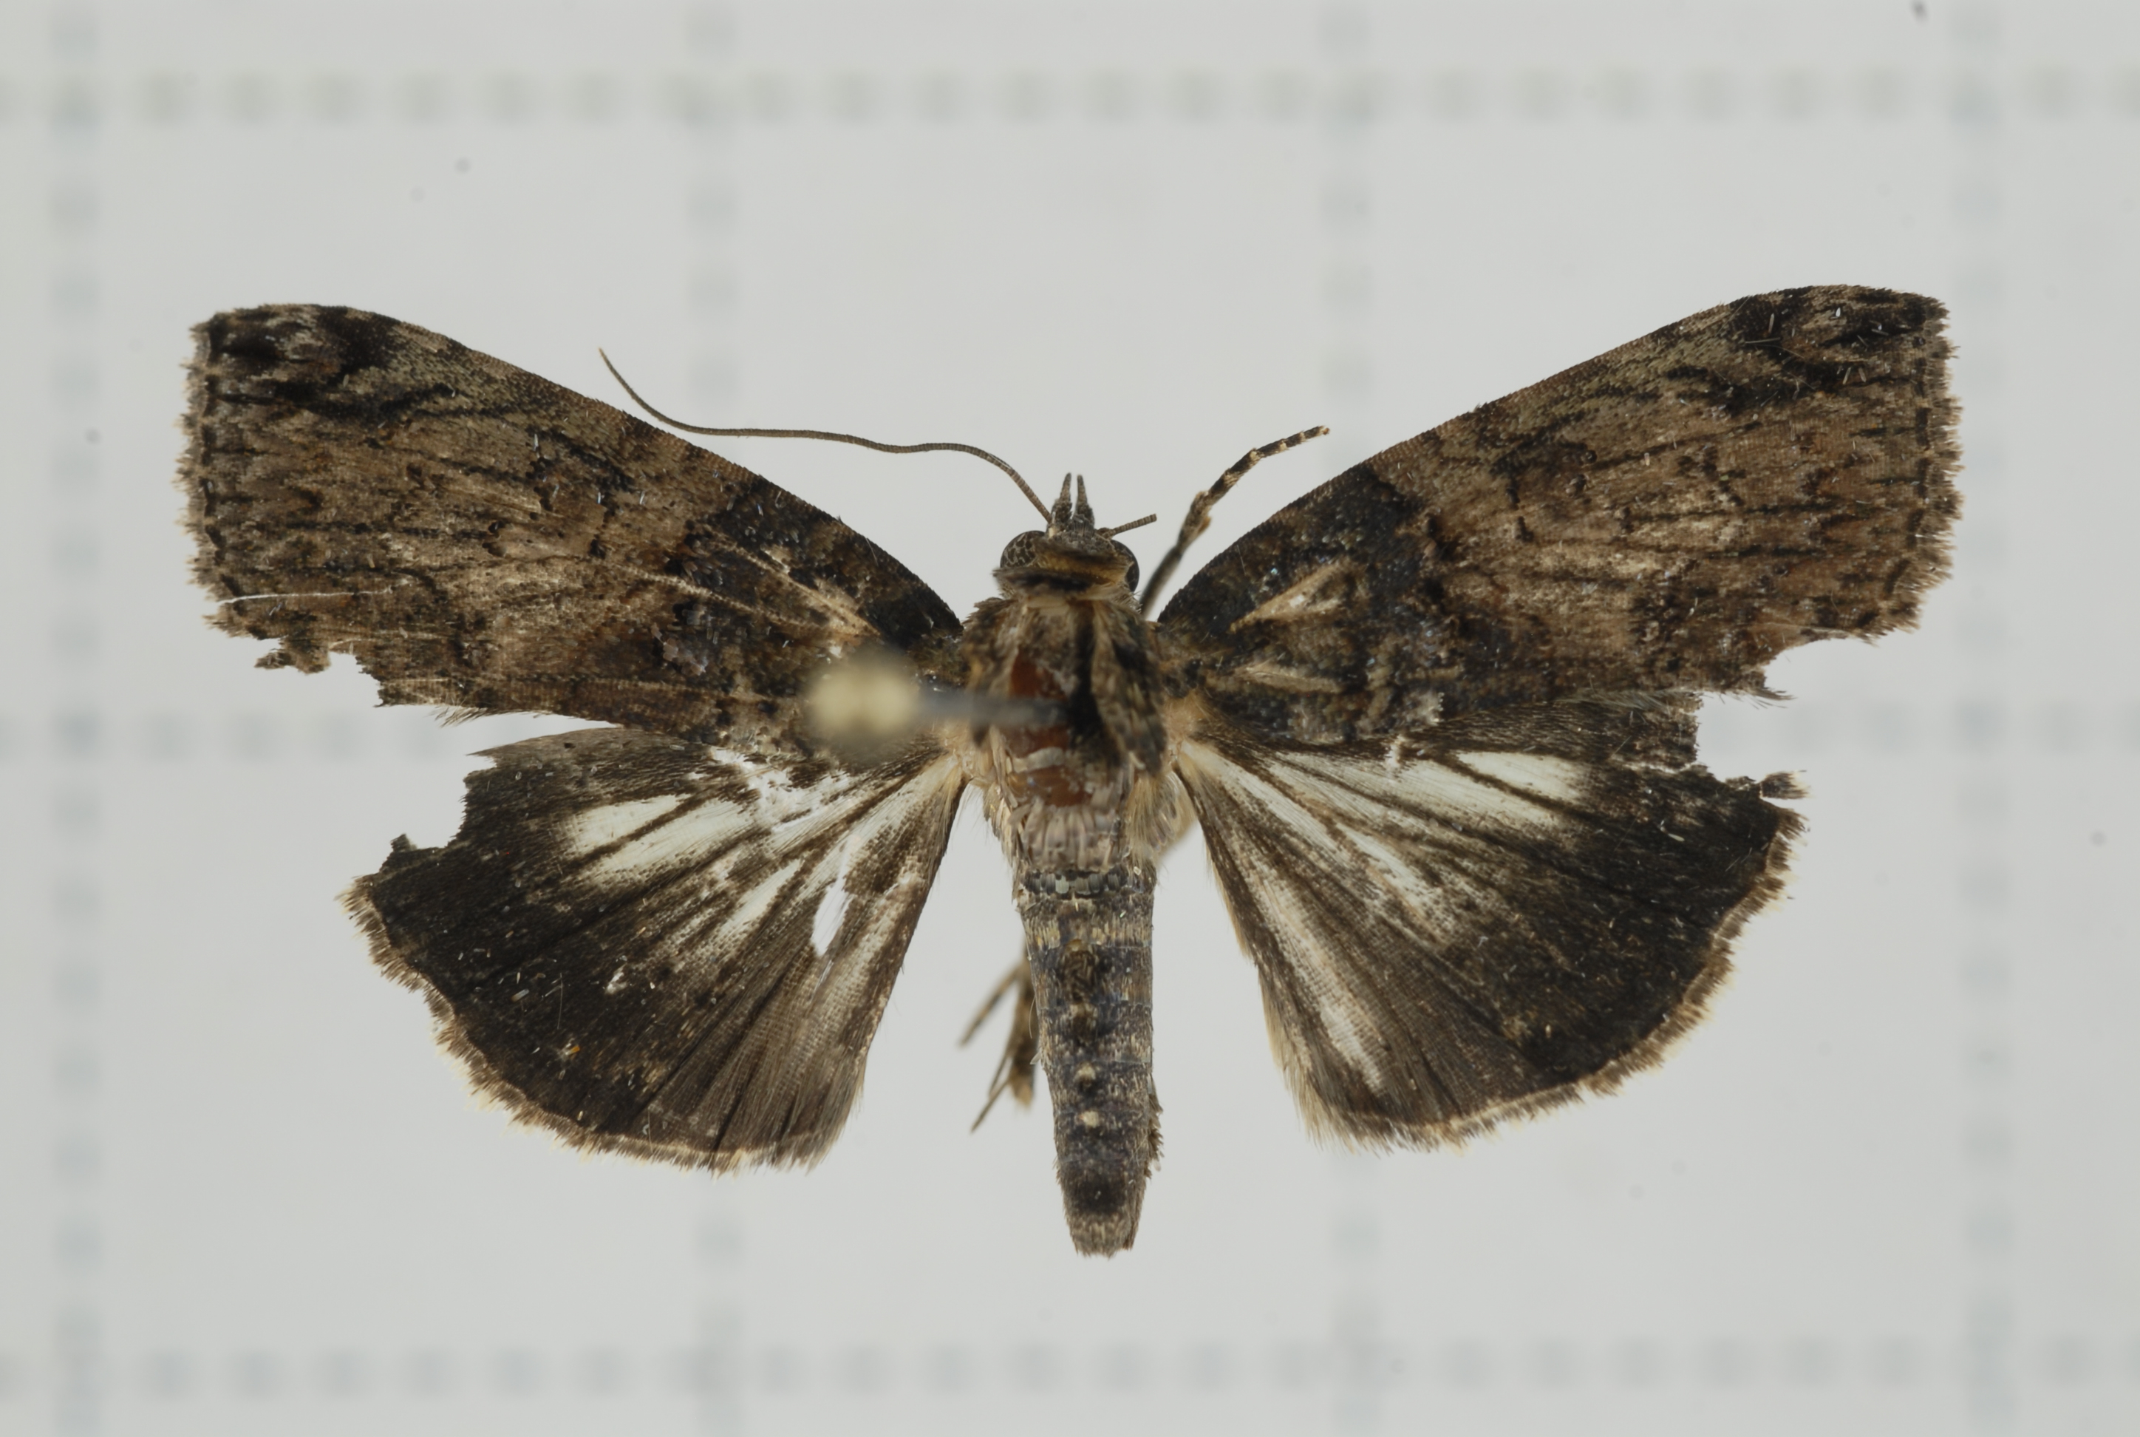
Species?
Lophoptera phaeobasis
